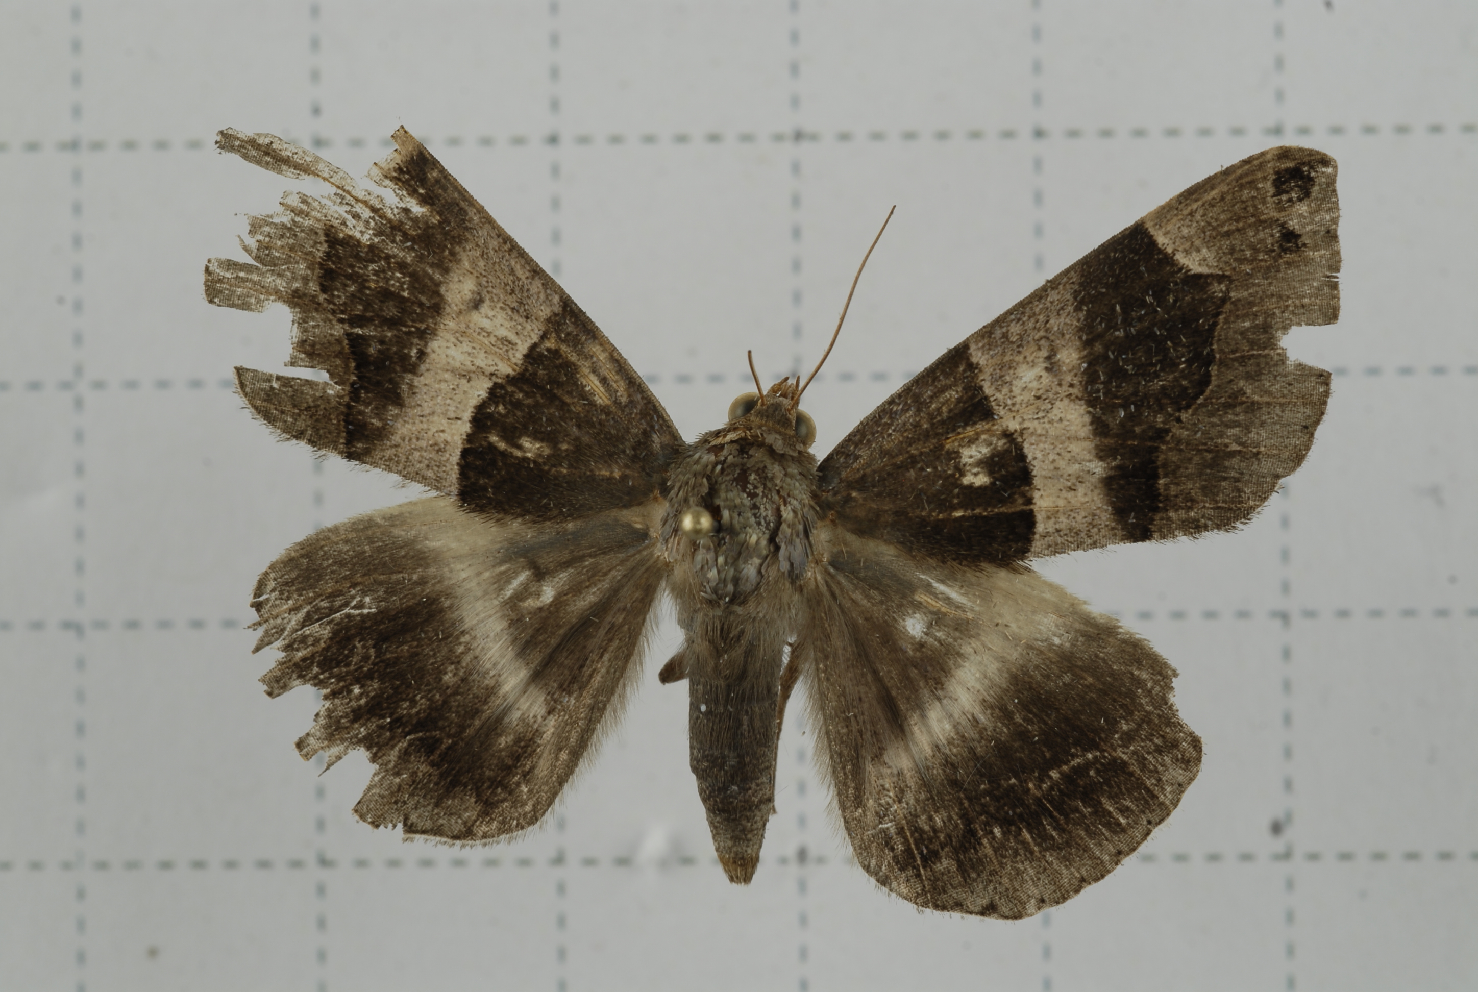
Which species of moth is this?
Parallelia stuposa
